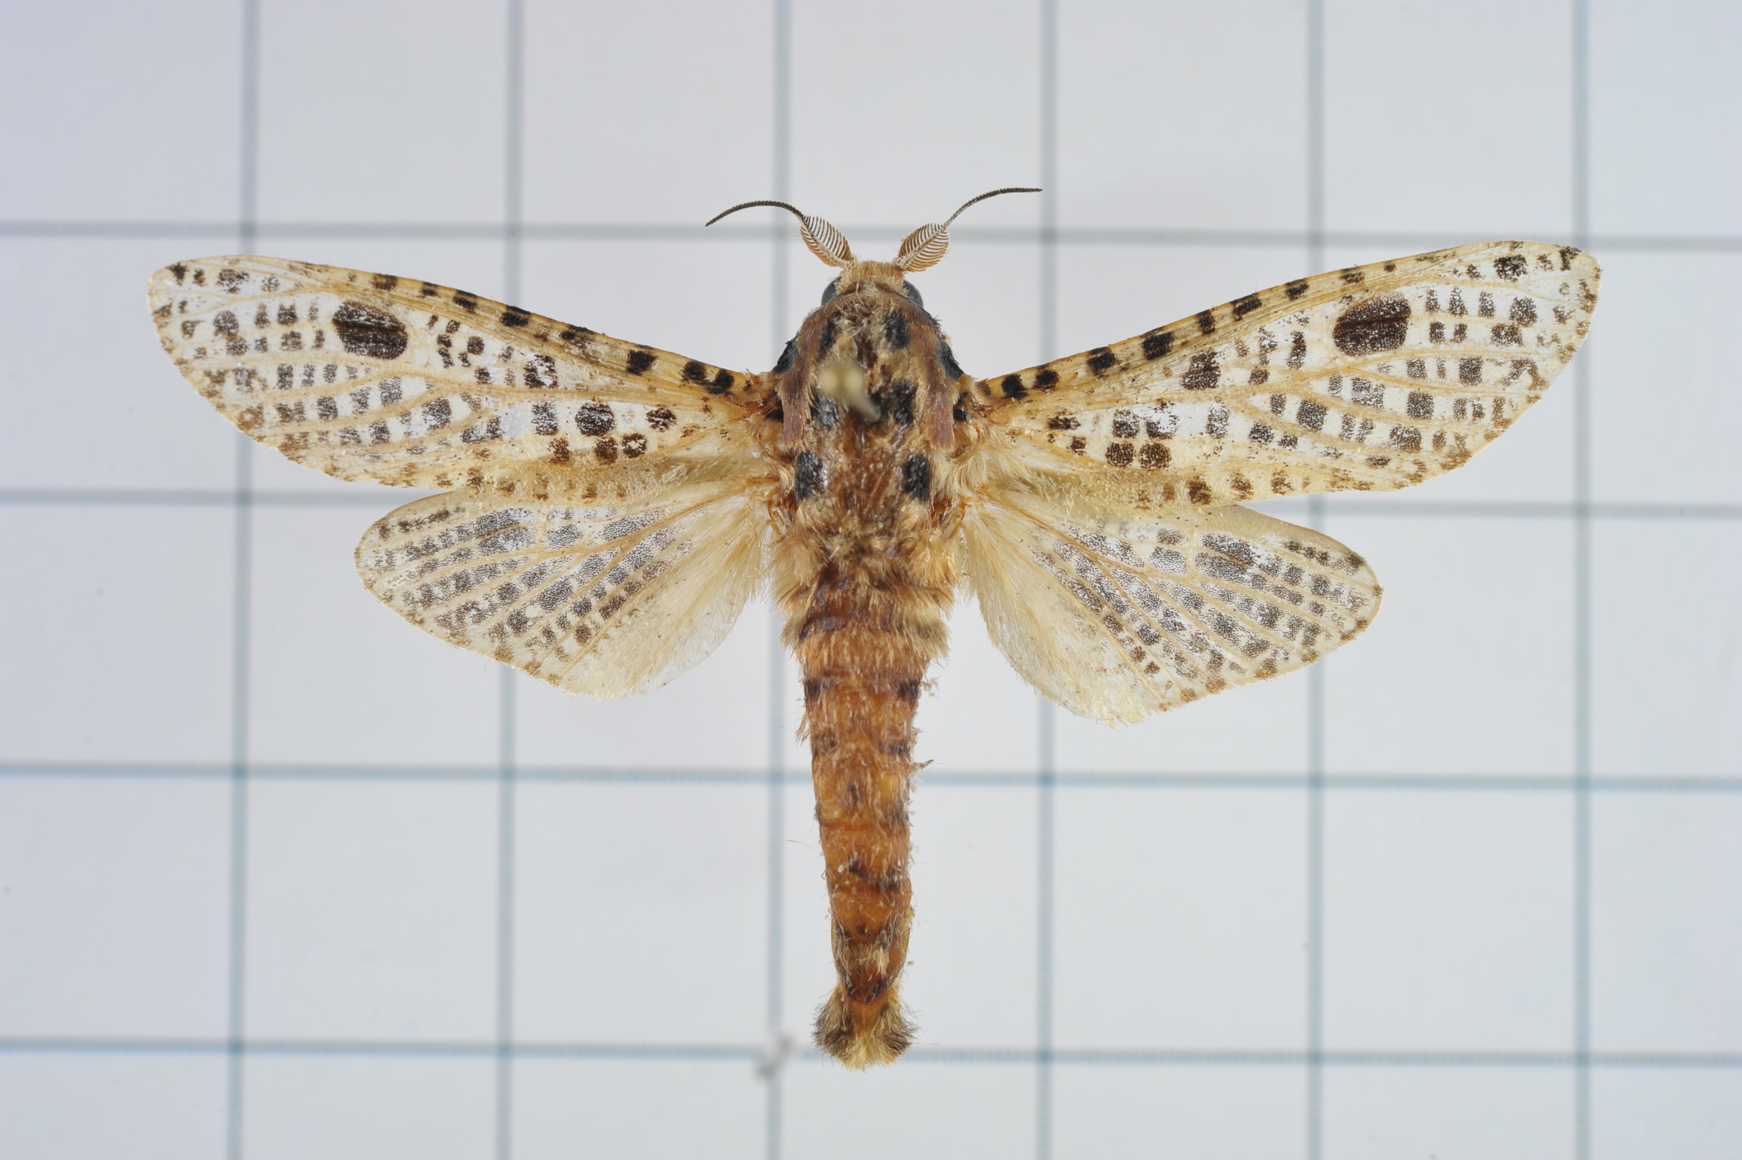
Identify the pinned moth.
Rapdalus pardicolor
